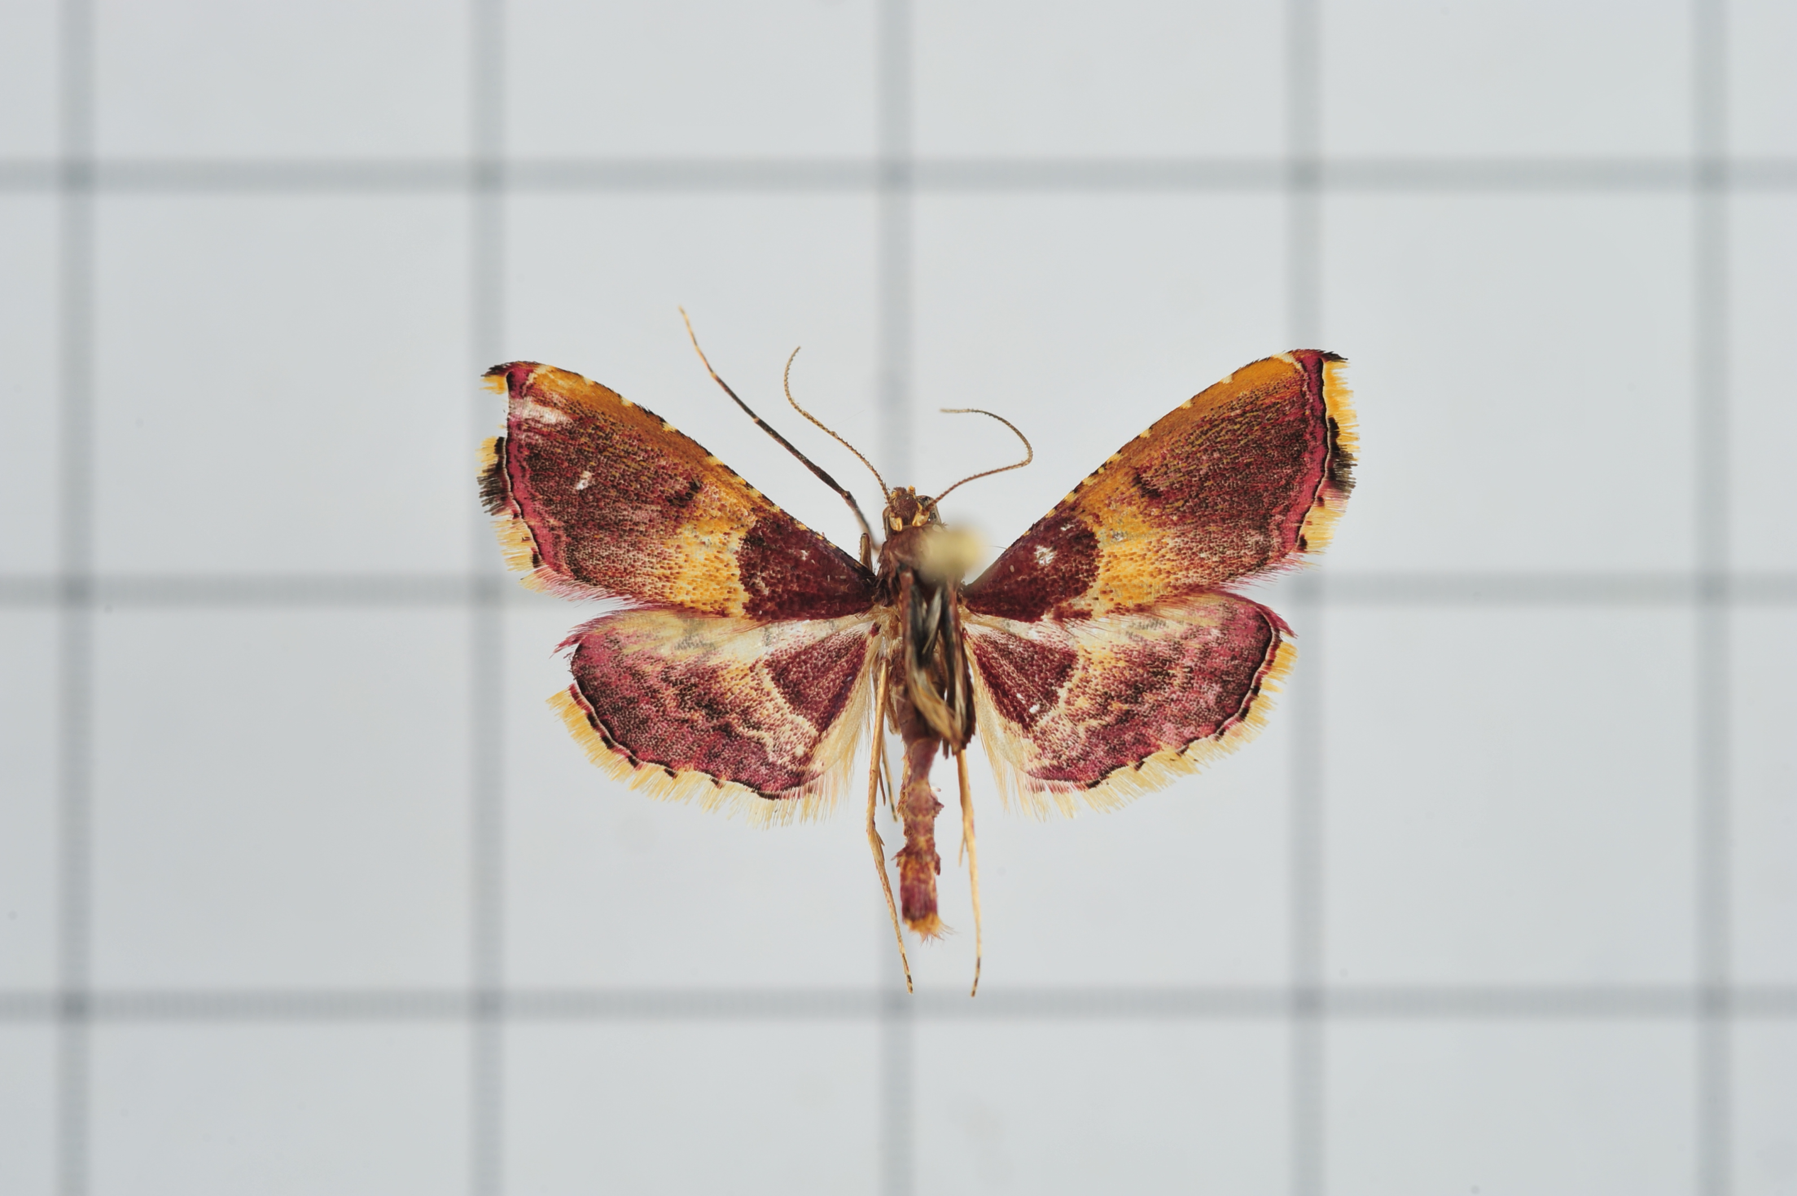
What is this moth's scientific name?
Endotricha olivacealis
